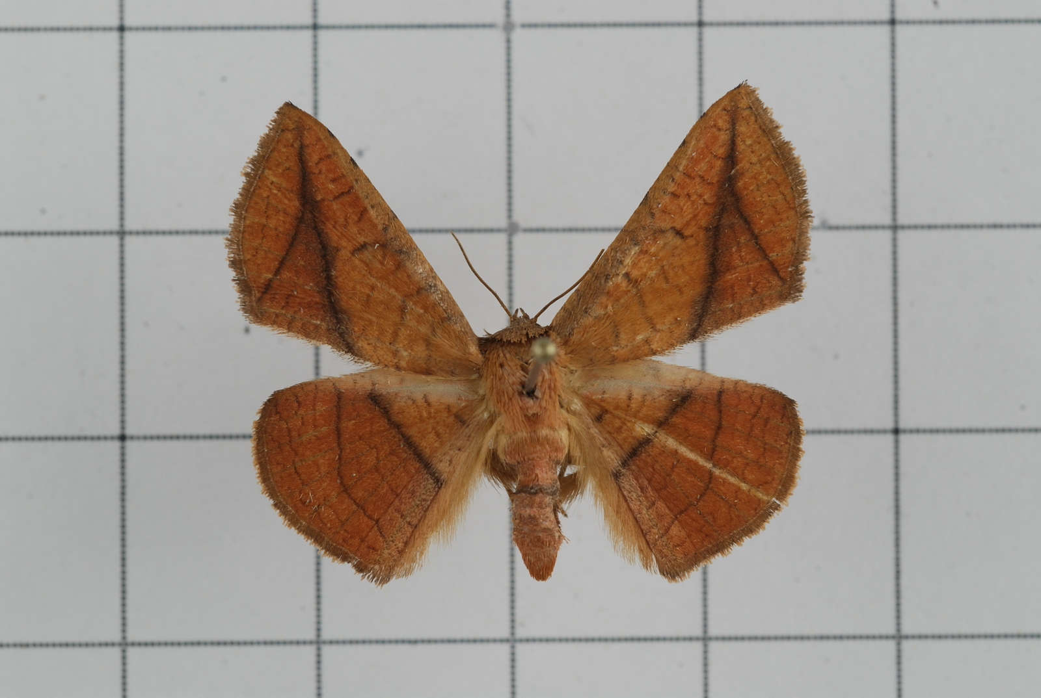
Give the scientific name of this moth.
Sonagara strigipennis
